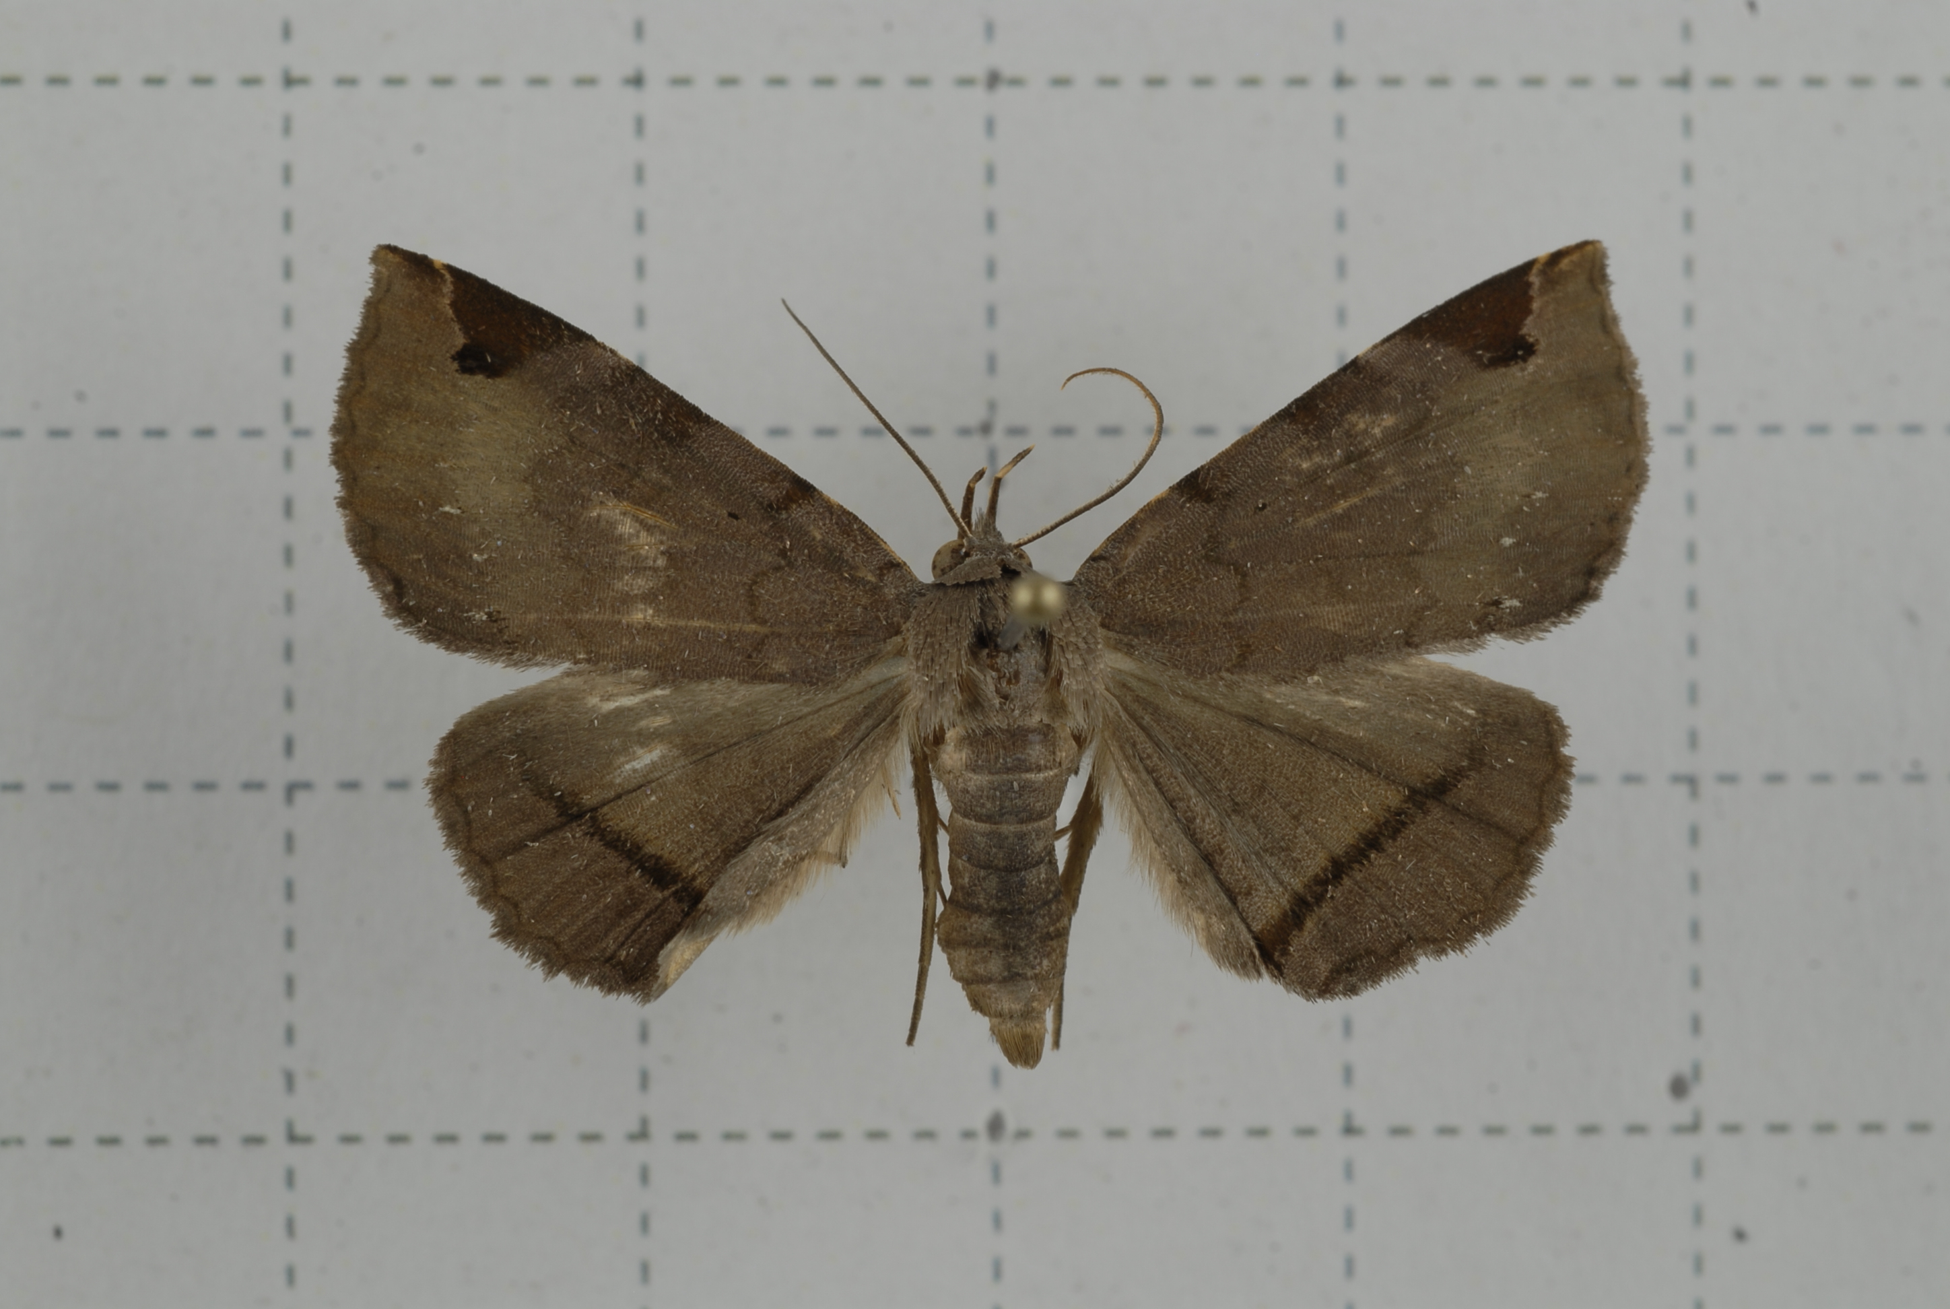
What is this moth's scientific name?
Mecodina subcostalis
